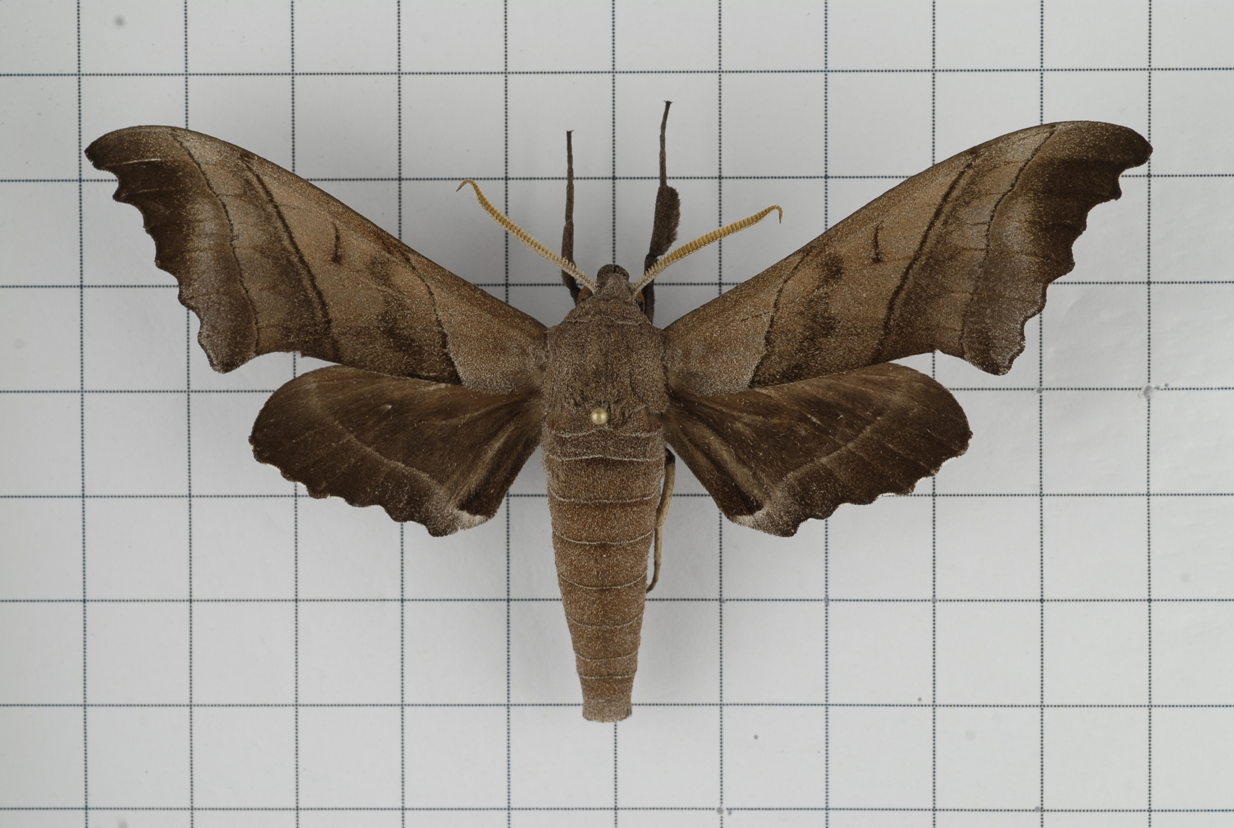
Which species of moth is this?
Polyptychus chinensis chinensis
